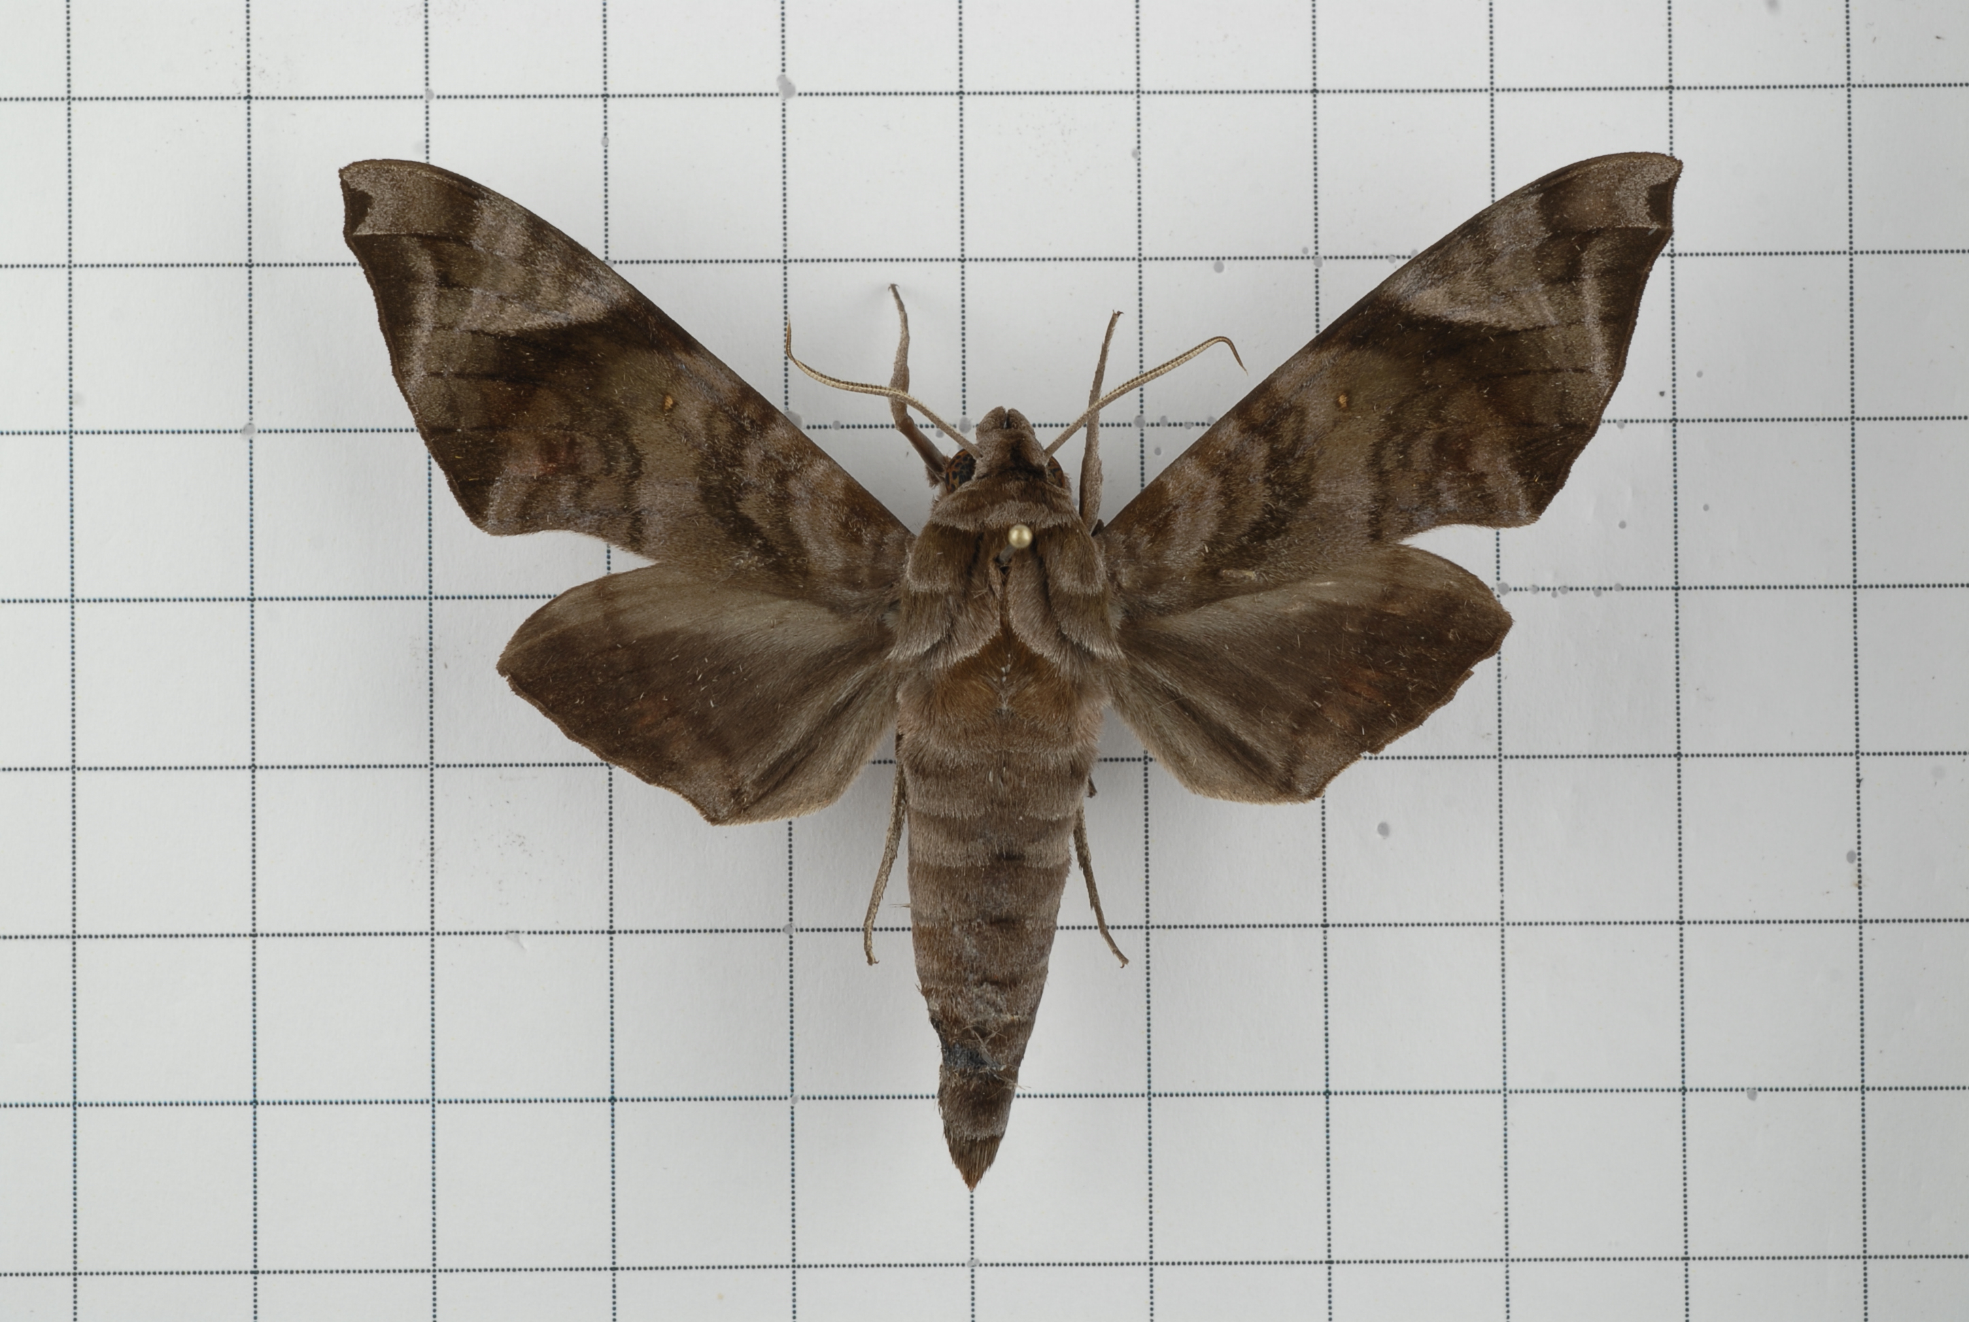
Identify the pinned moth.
Acosmeryx castanea
